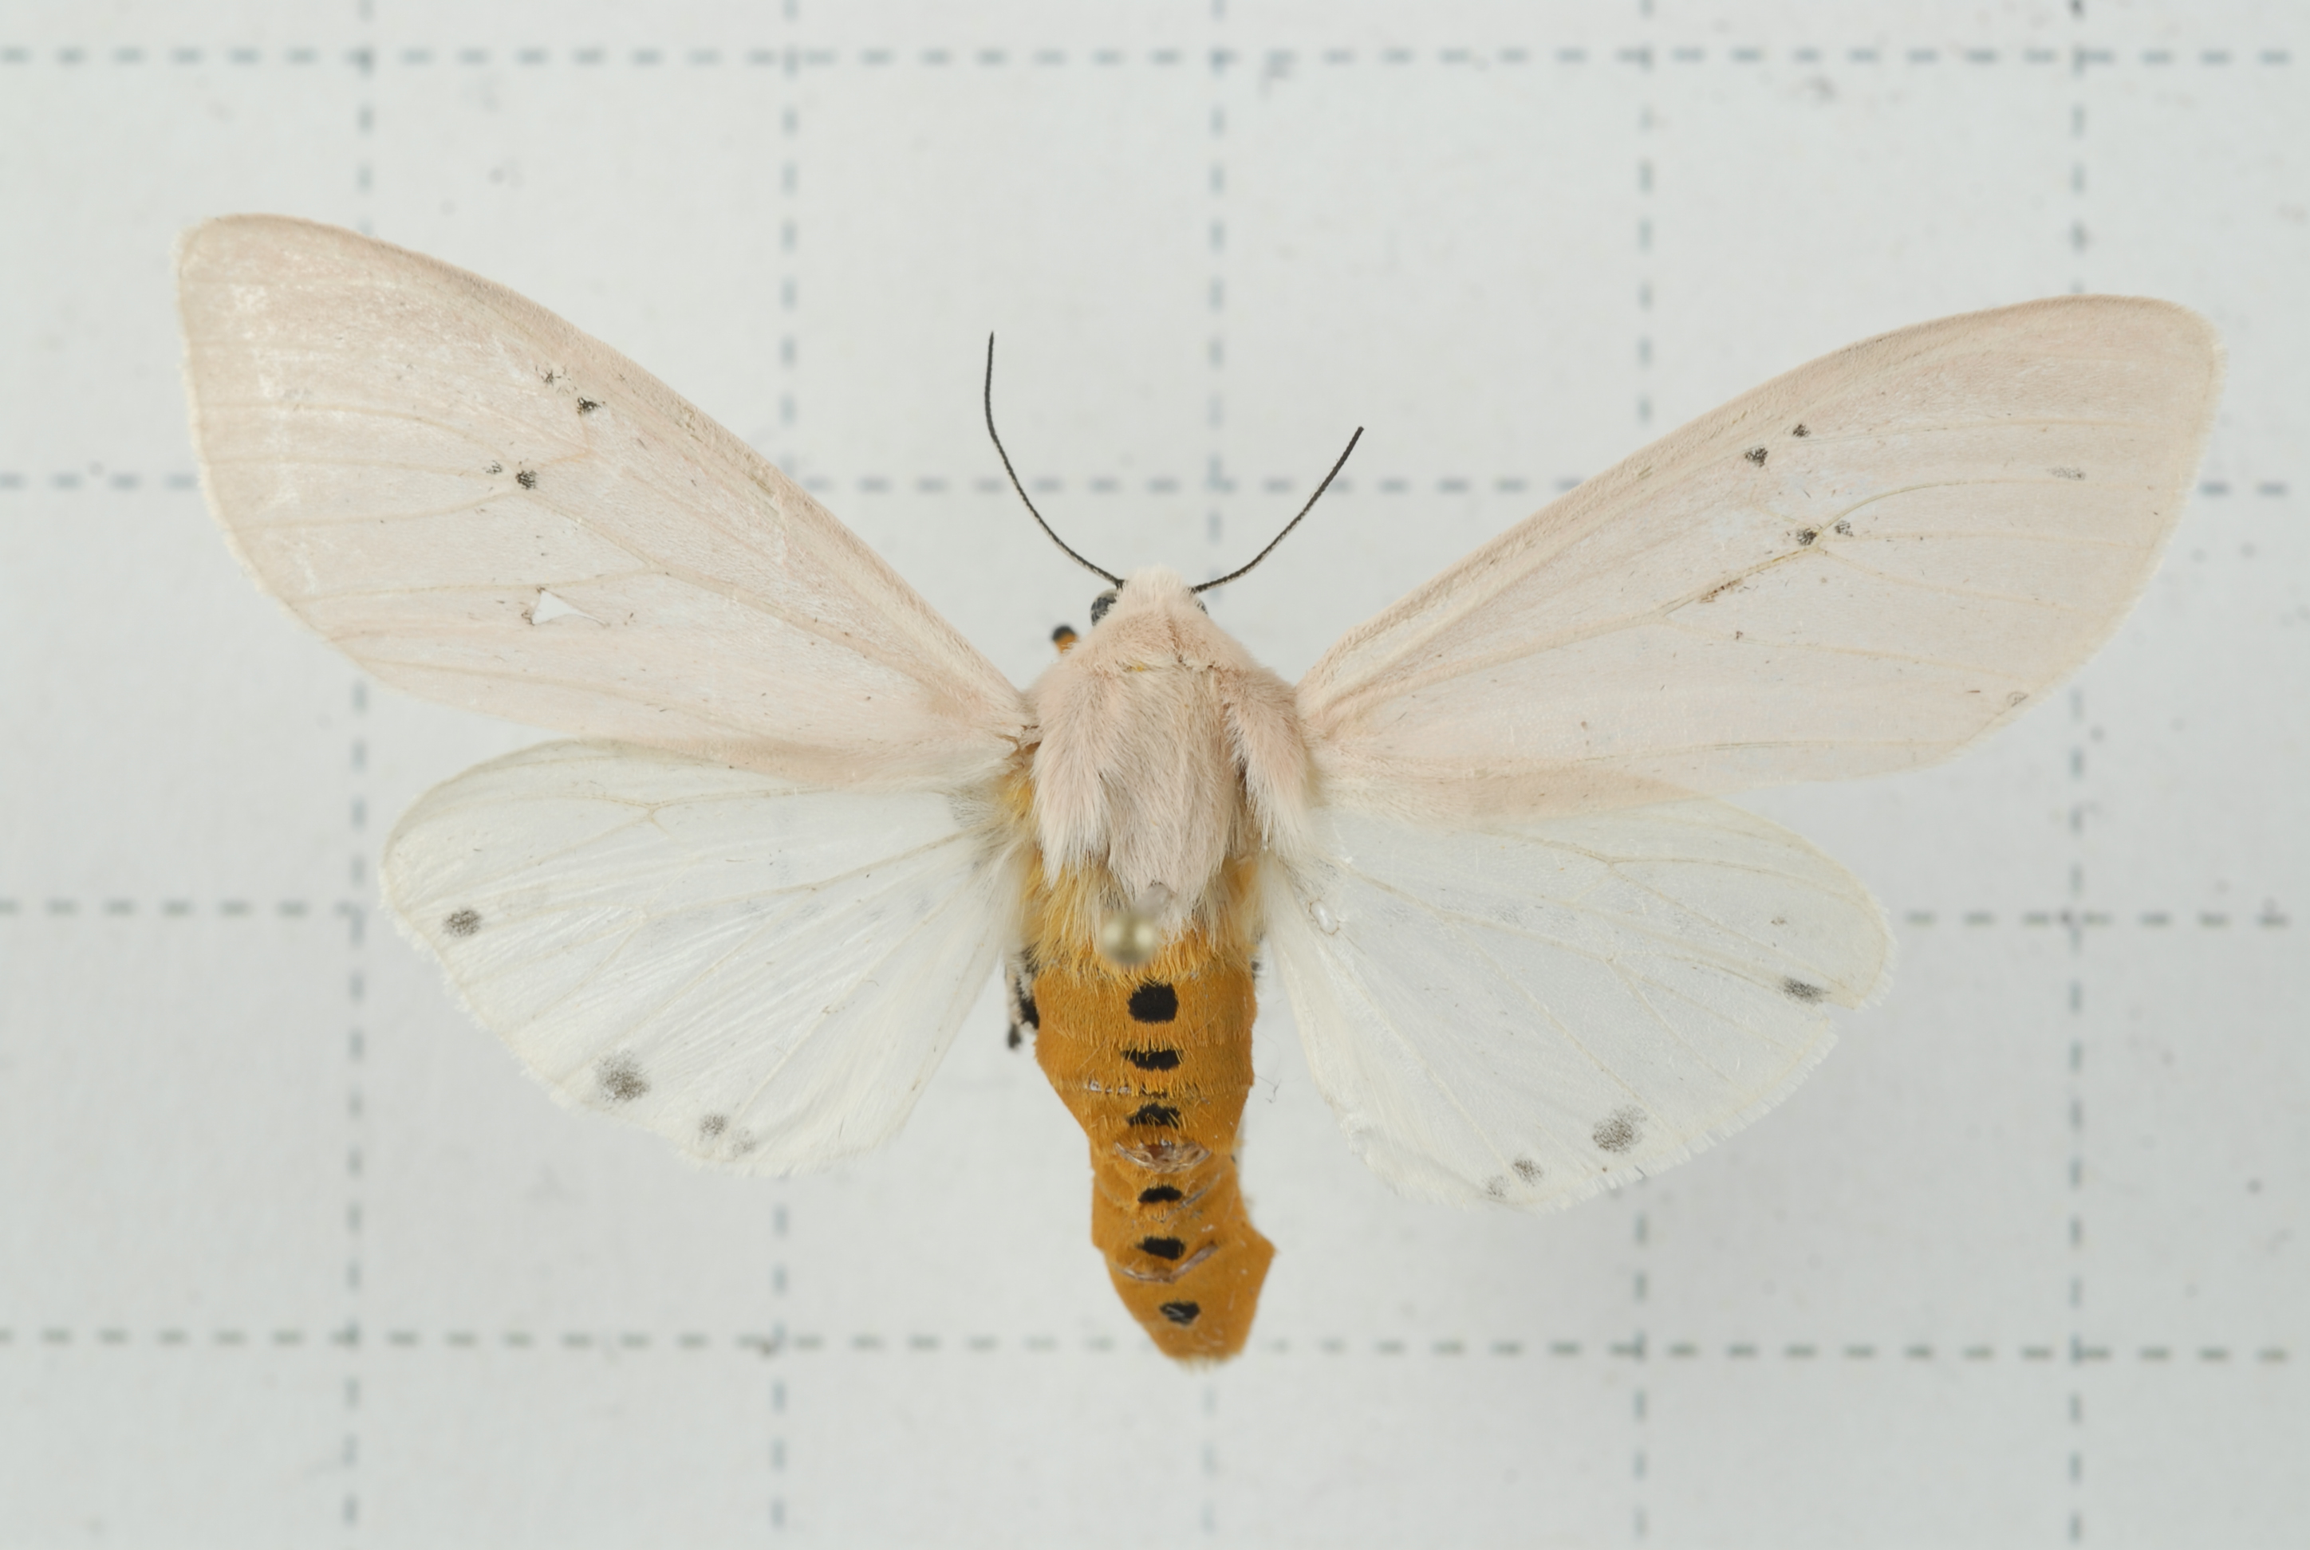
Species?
Creatonotos transiens koni
